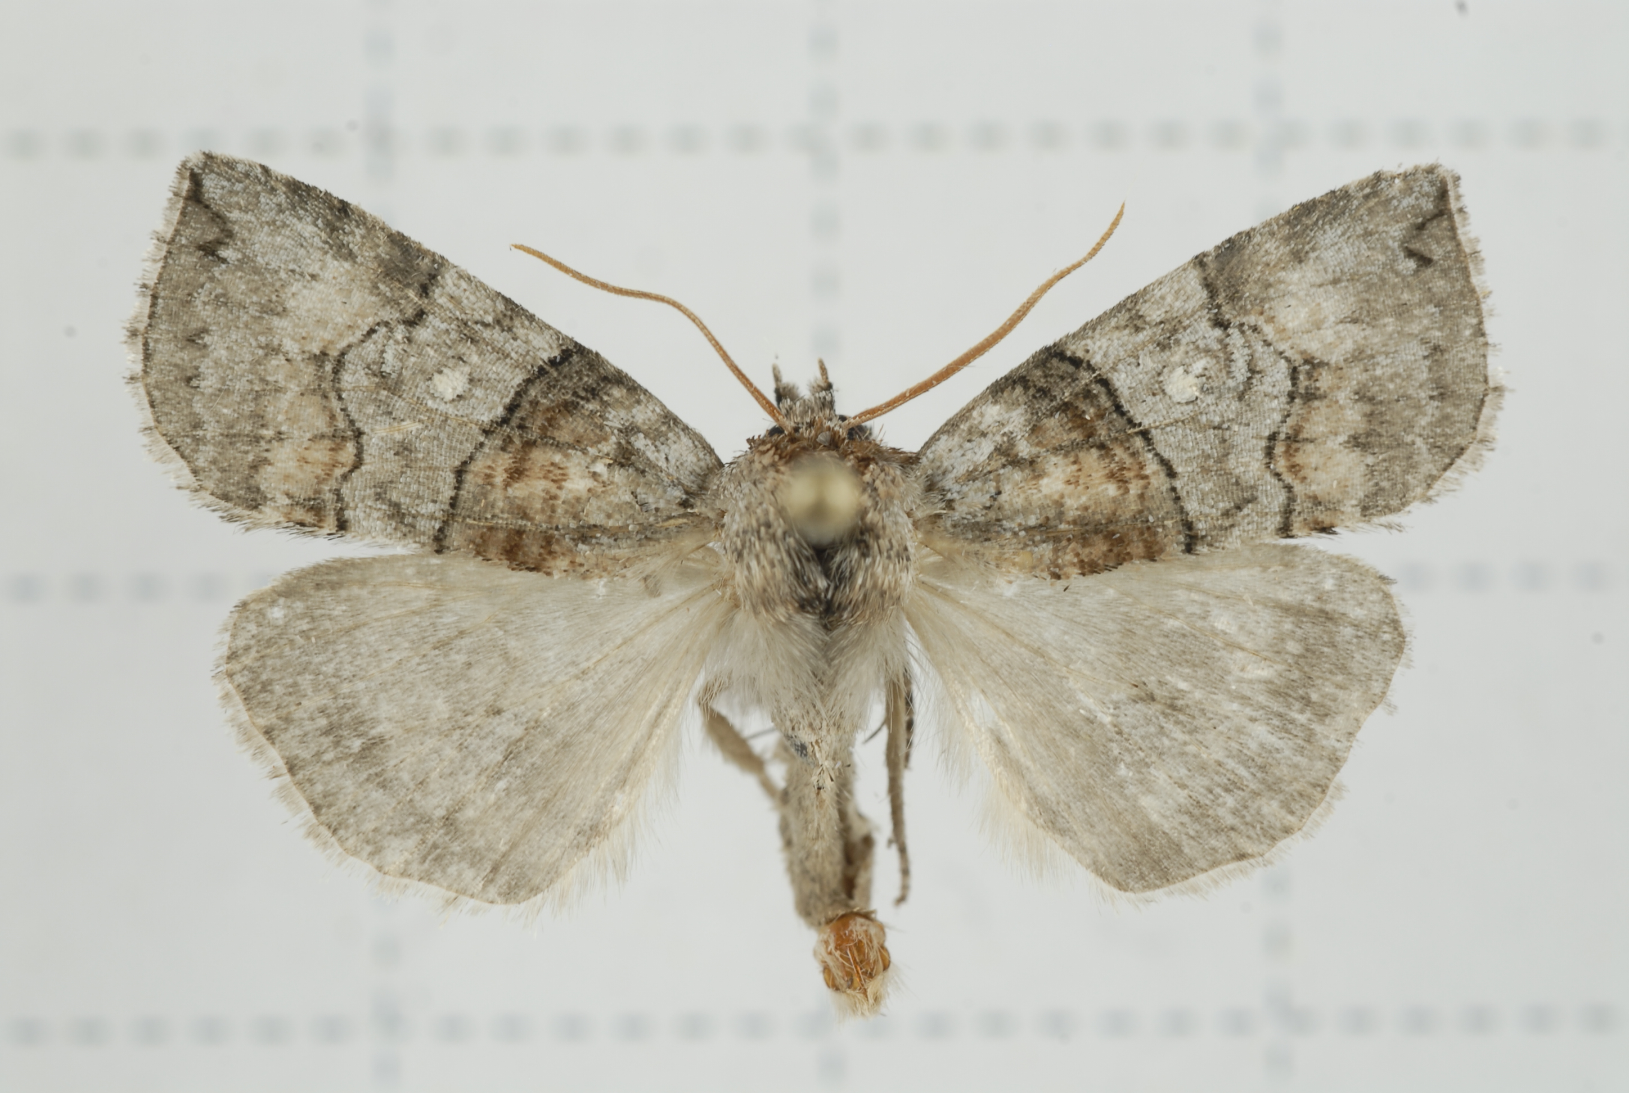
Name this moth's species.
Nothoploca endoi
